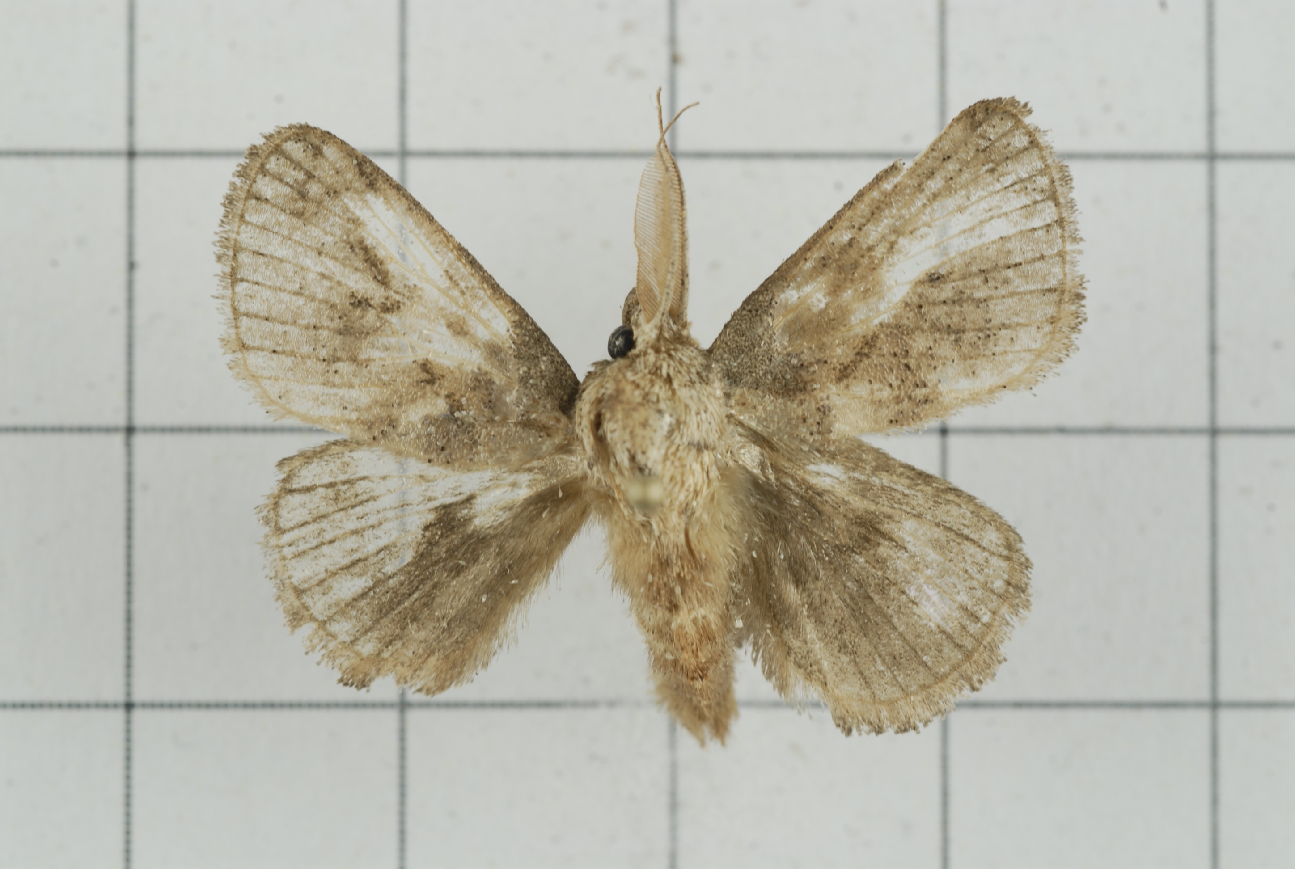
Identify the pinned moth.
Susica sinensis
